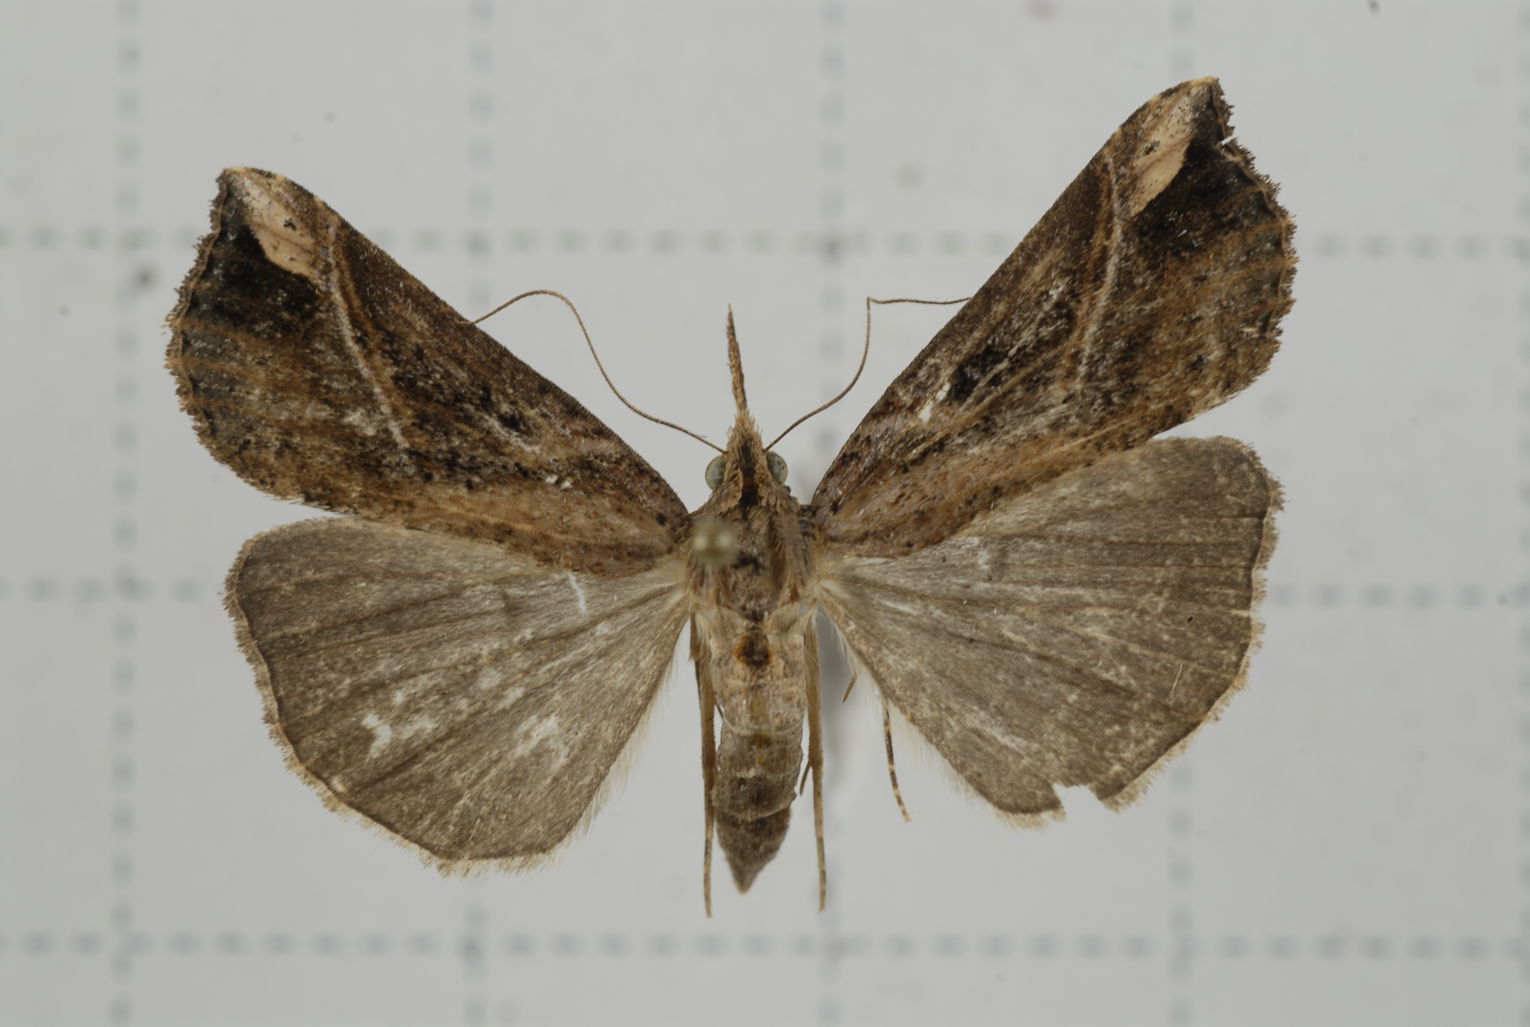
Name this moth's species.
Hypena lignealis
